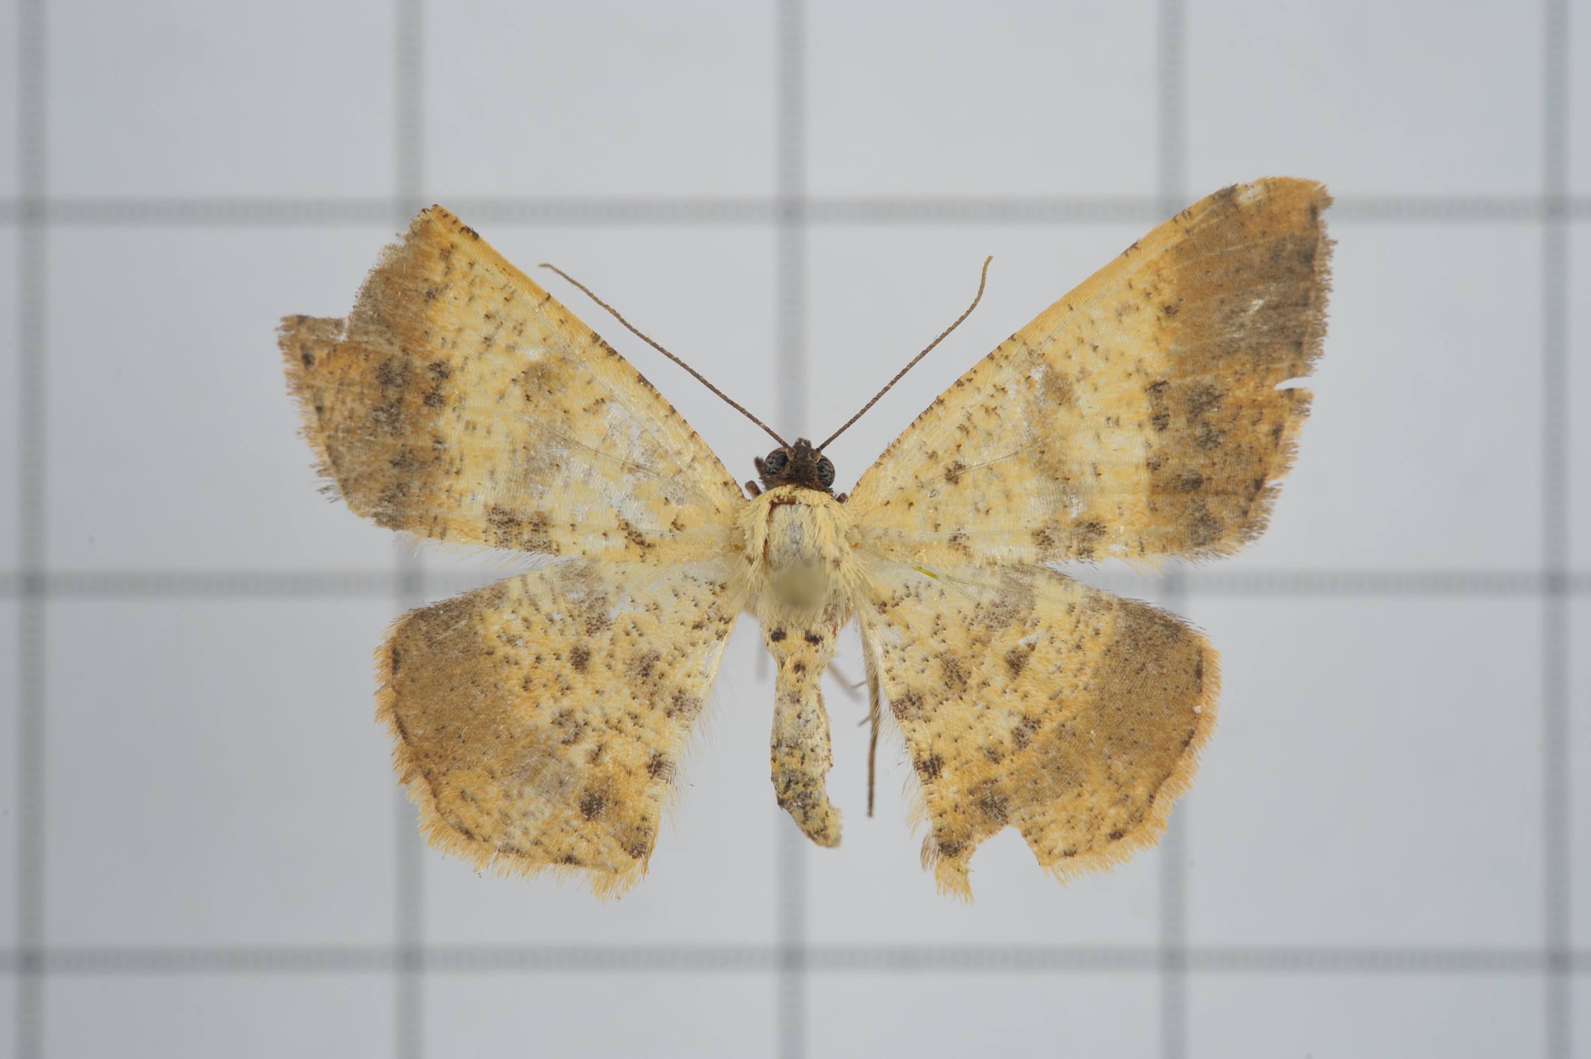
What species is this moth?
Lophobates inchoata
